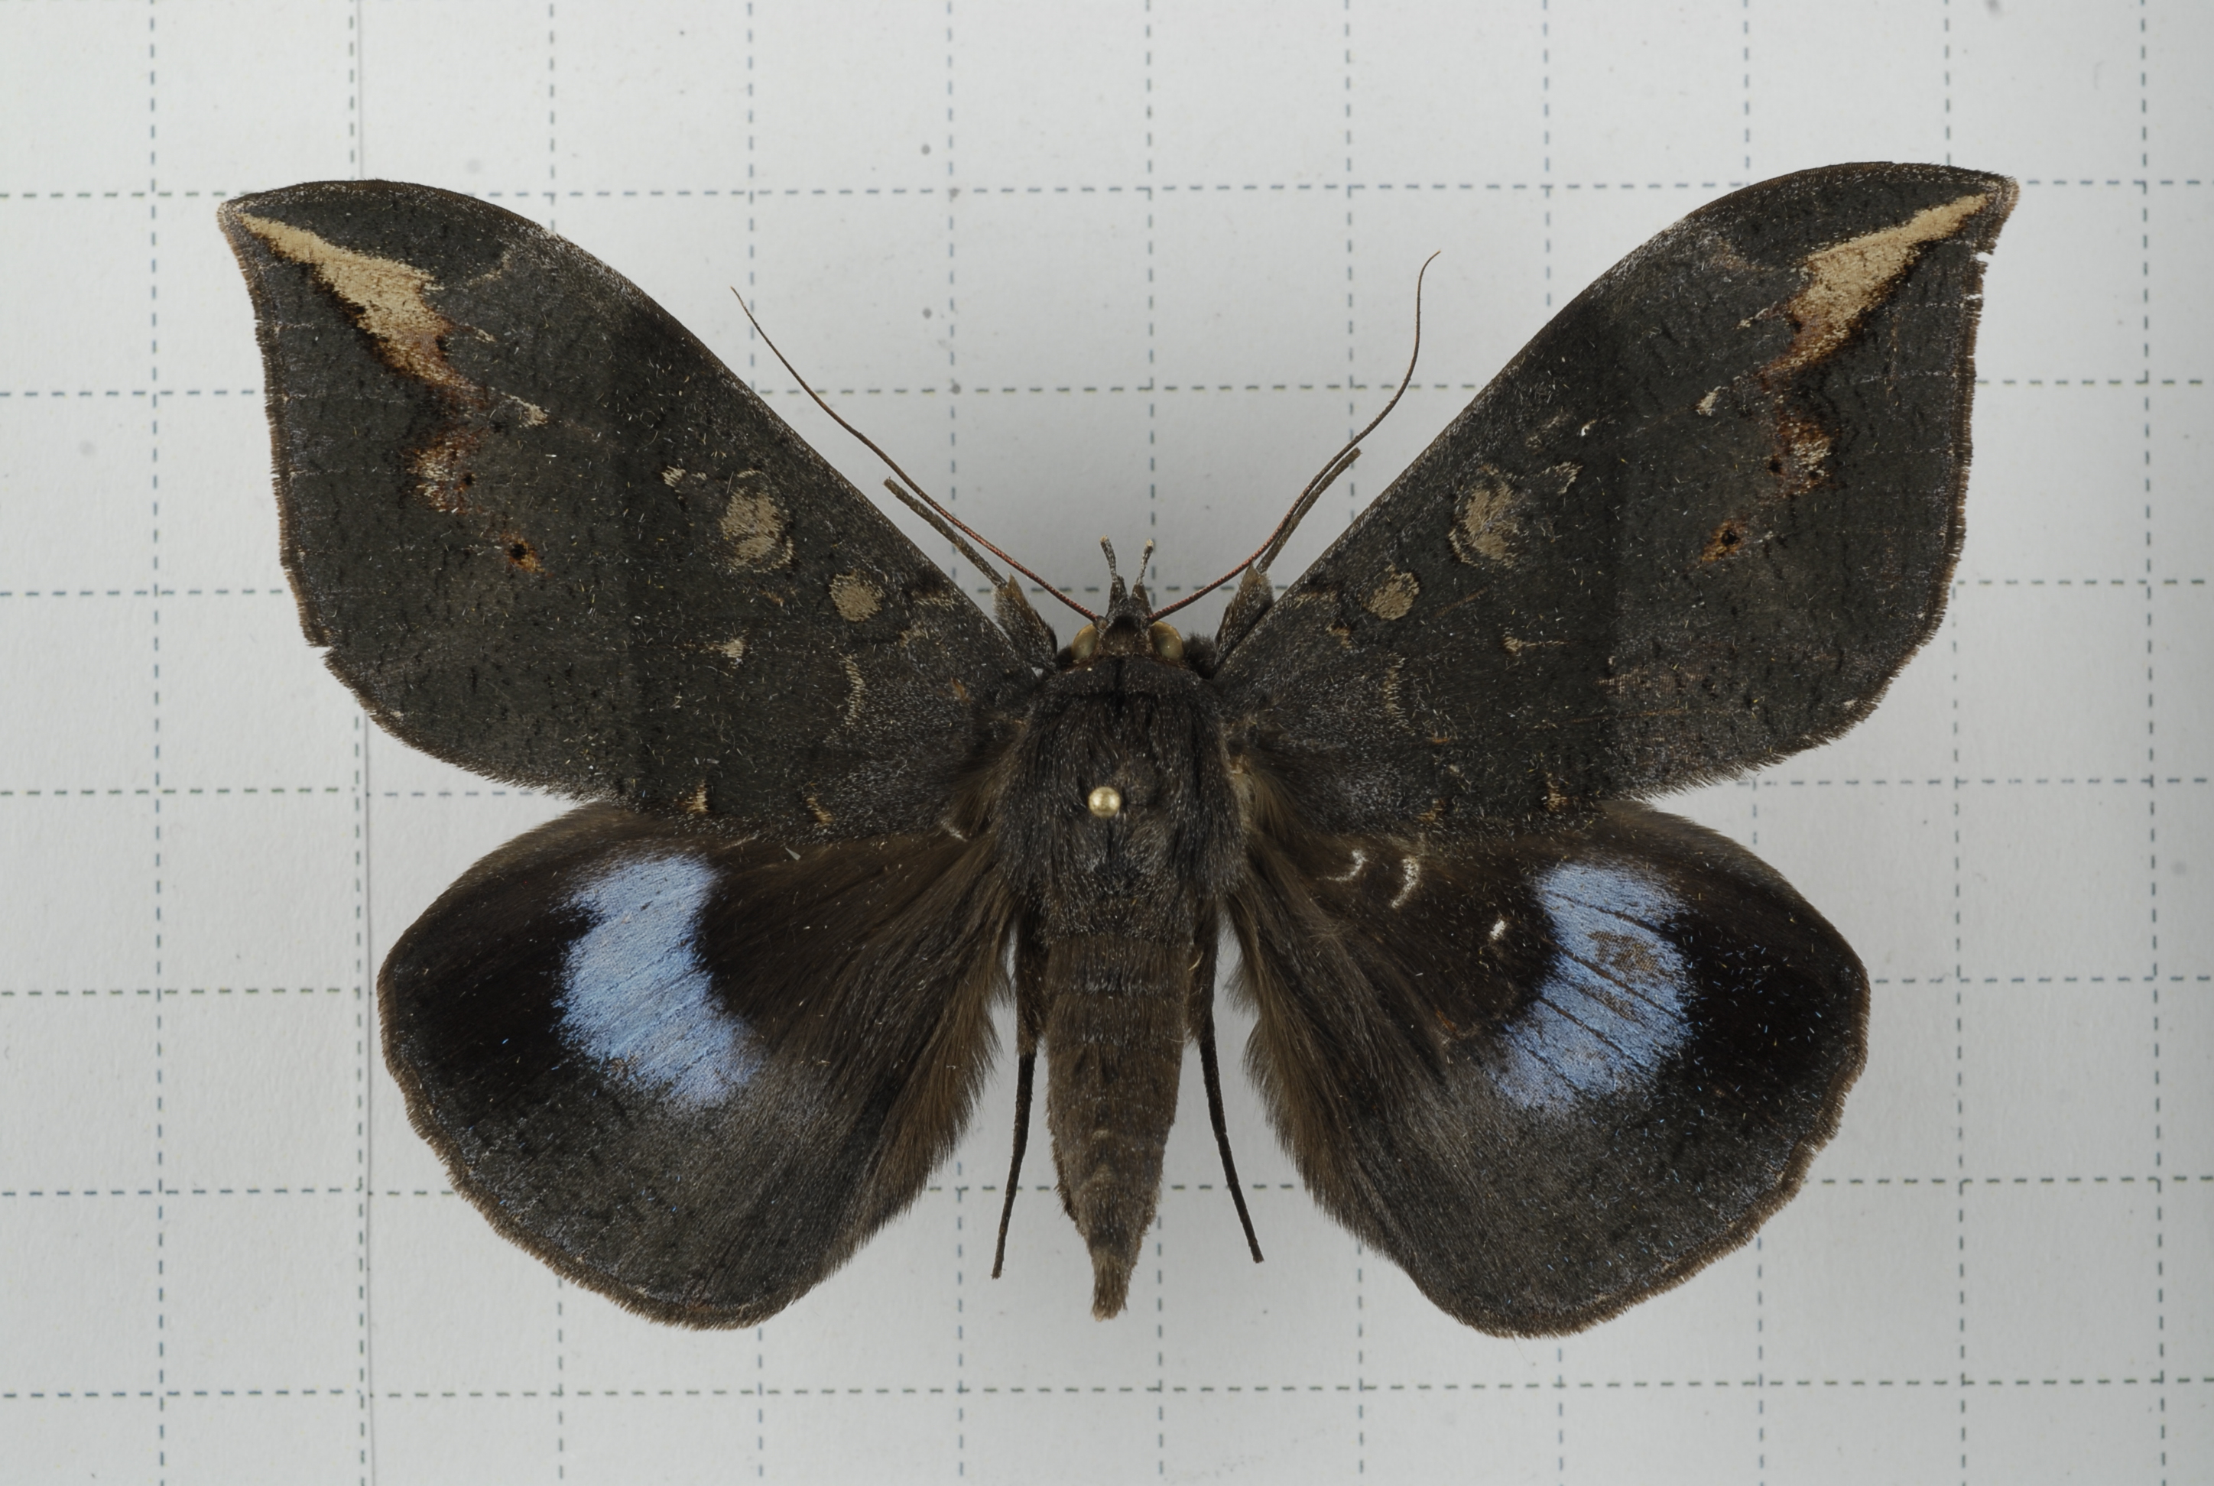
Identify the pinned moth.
Ischyja ferrifracta
